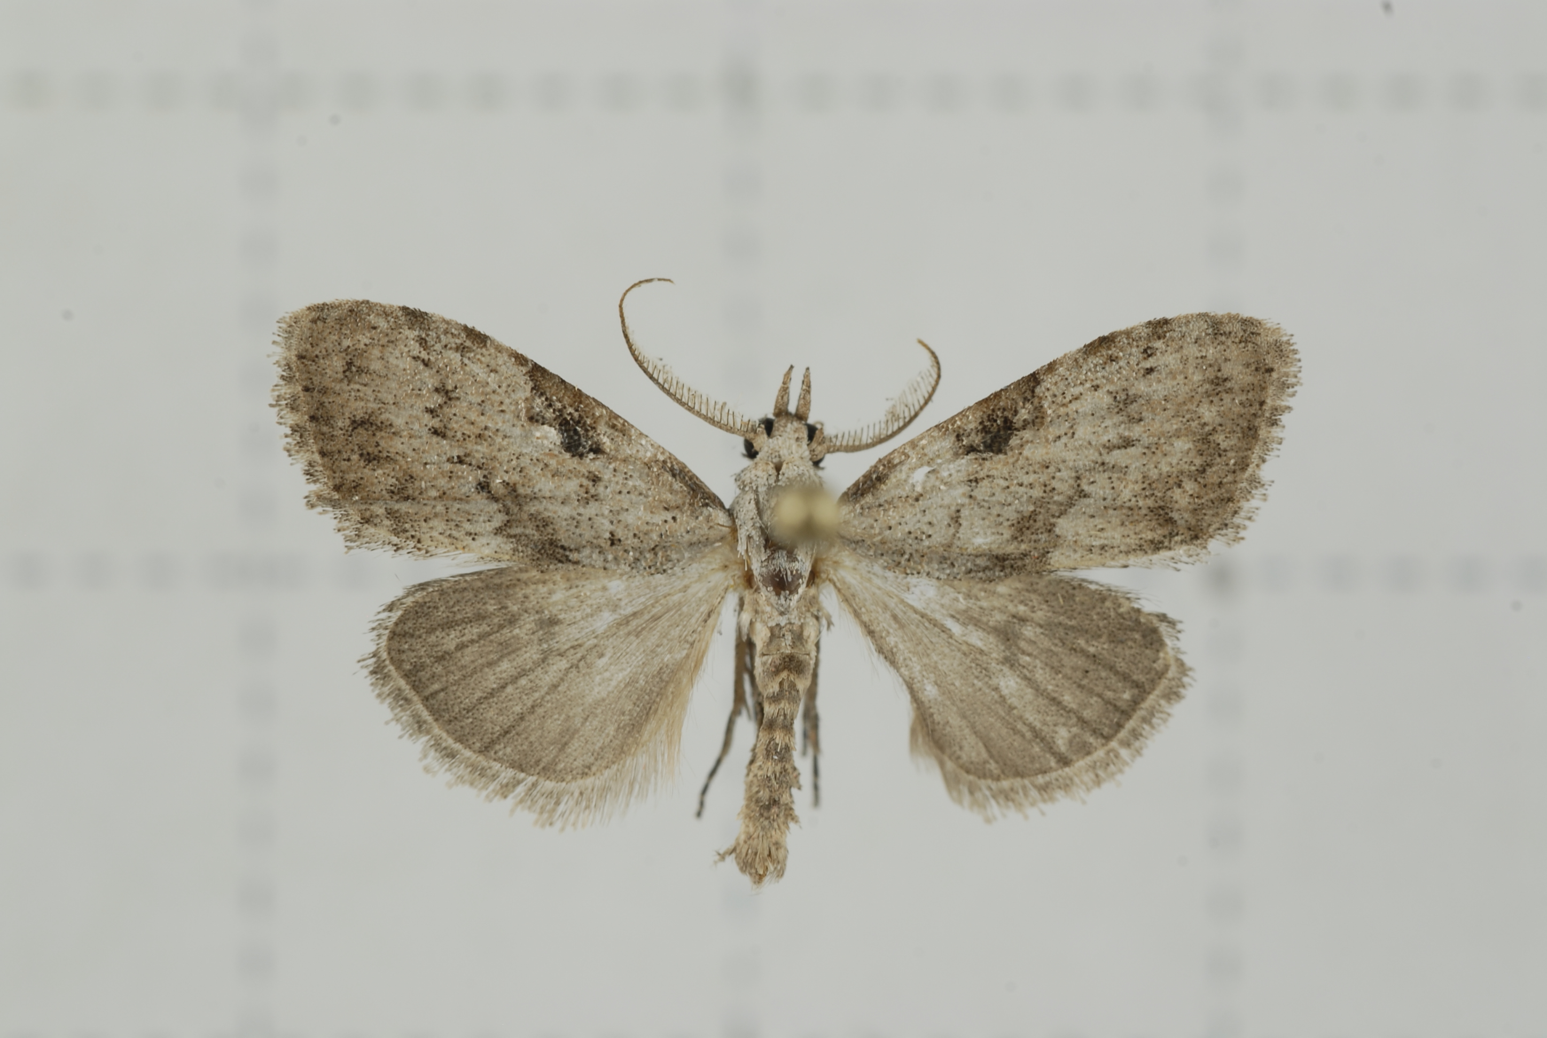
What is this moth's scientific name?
Meganola major takasago
